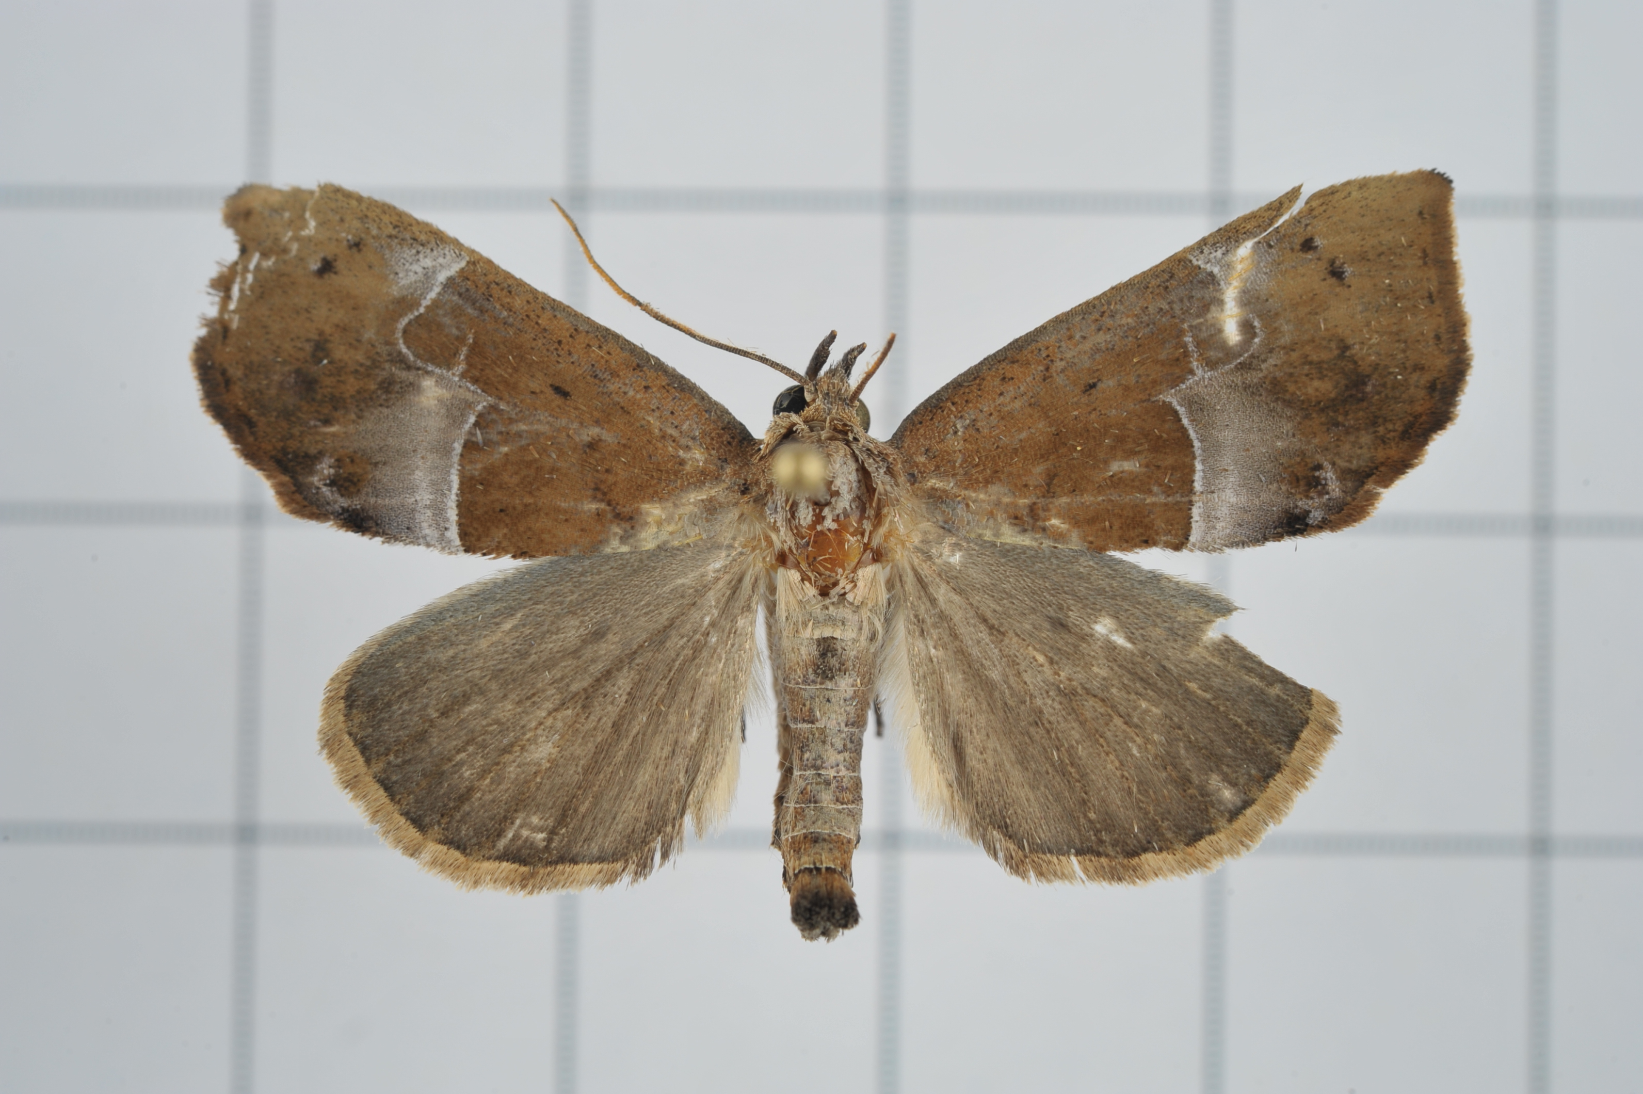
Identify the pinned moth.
Hepatica indentalis
